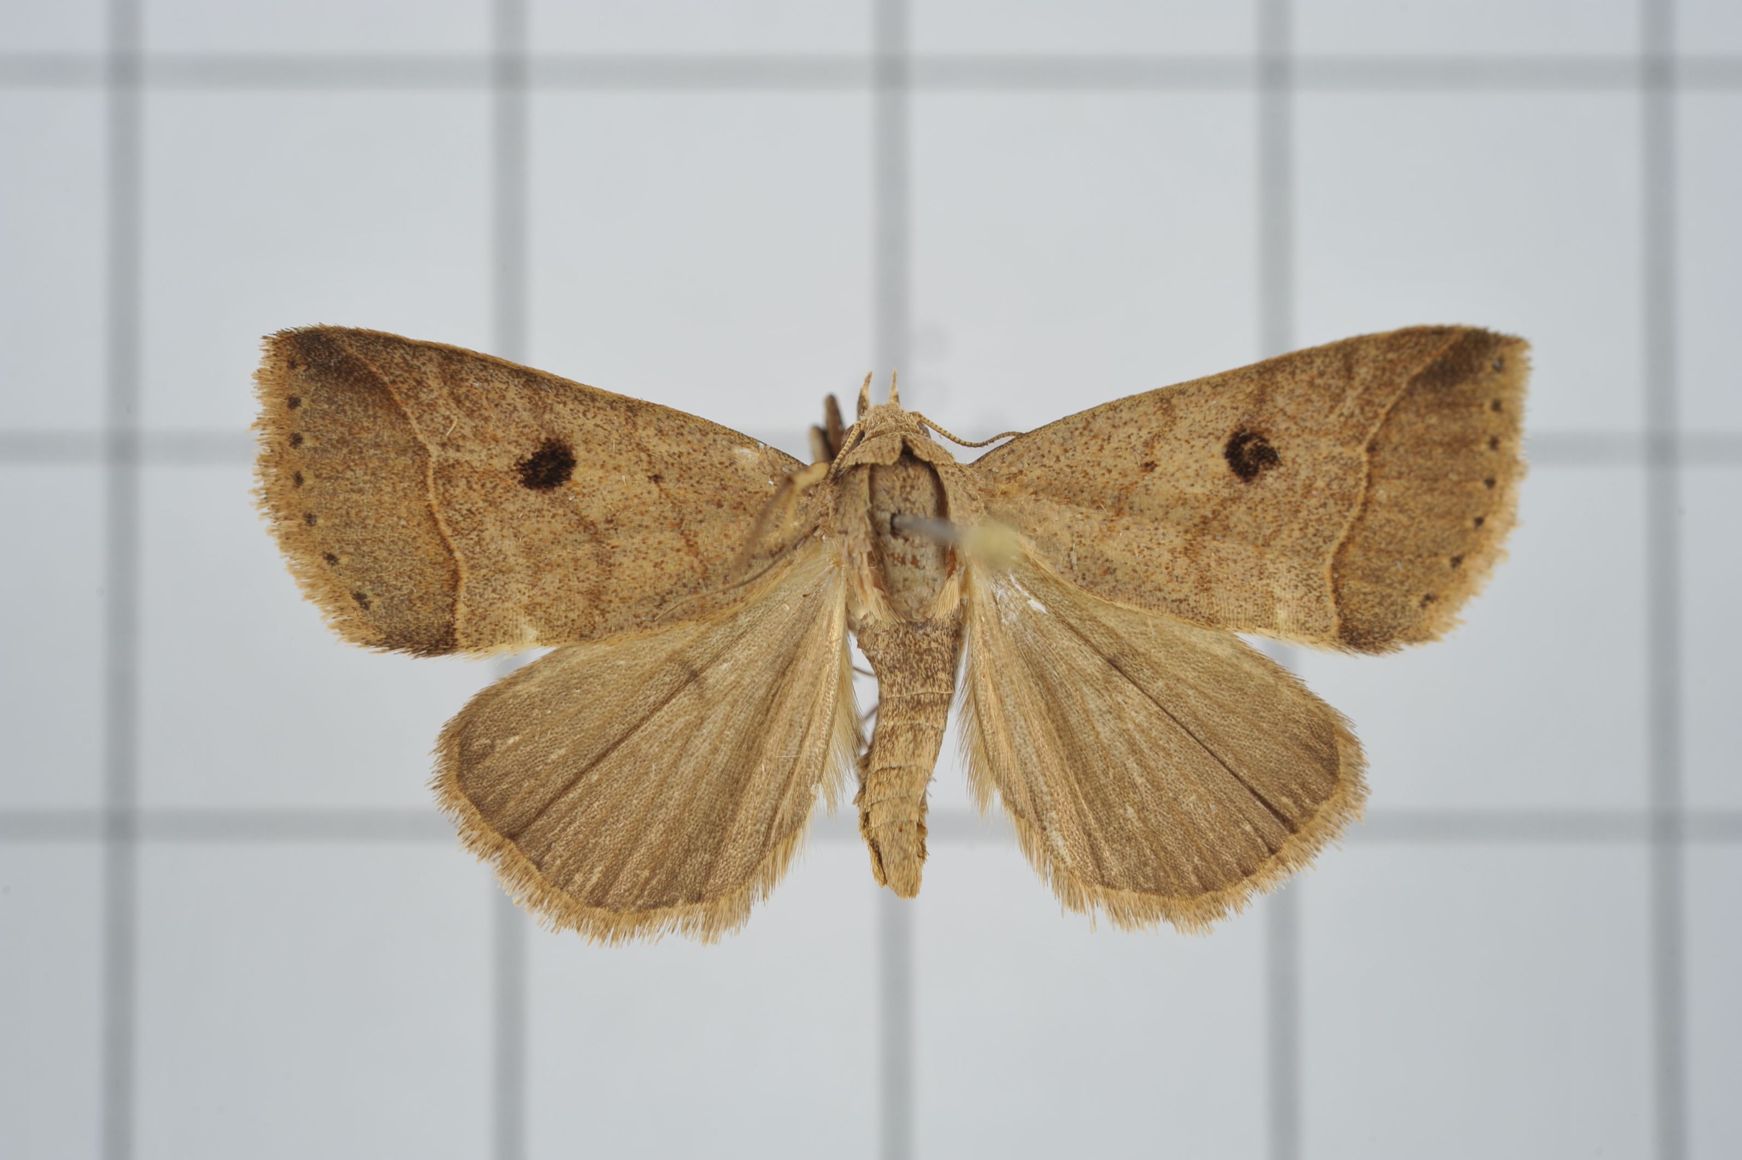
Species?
Bocula caradrinoides
